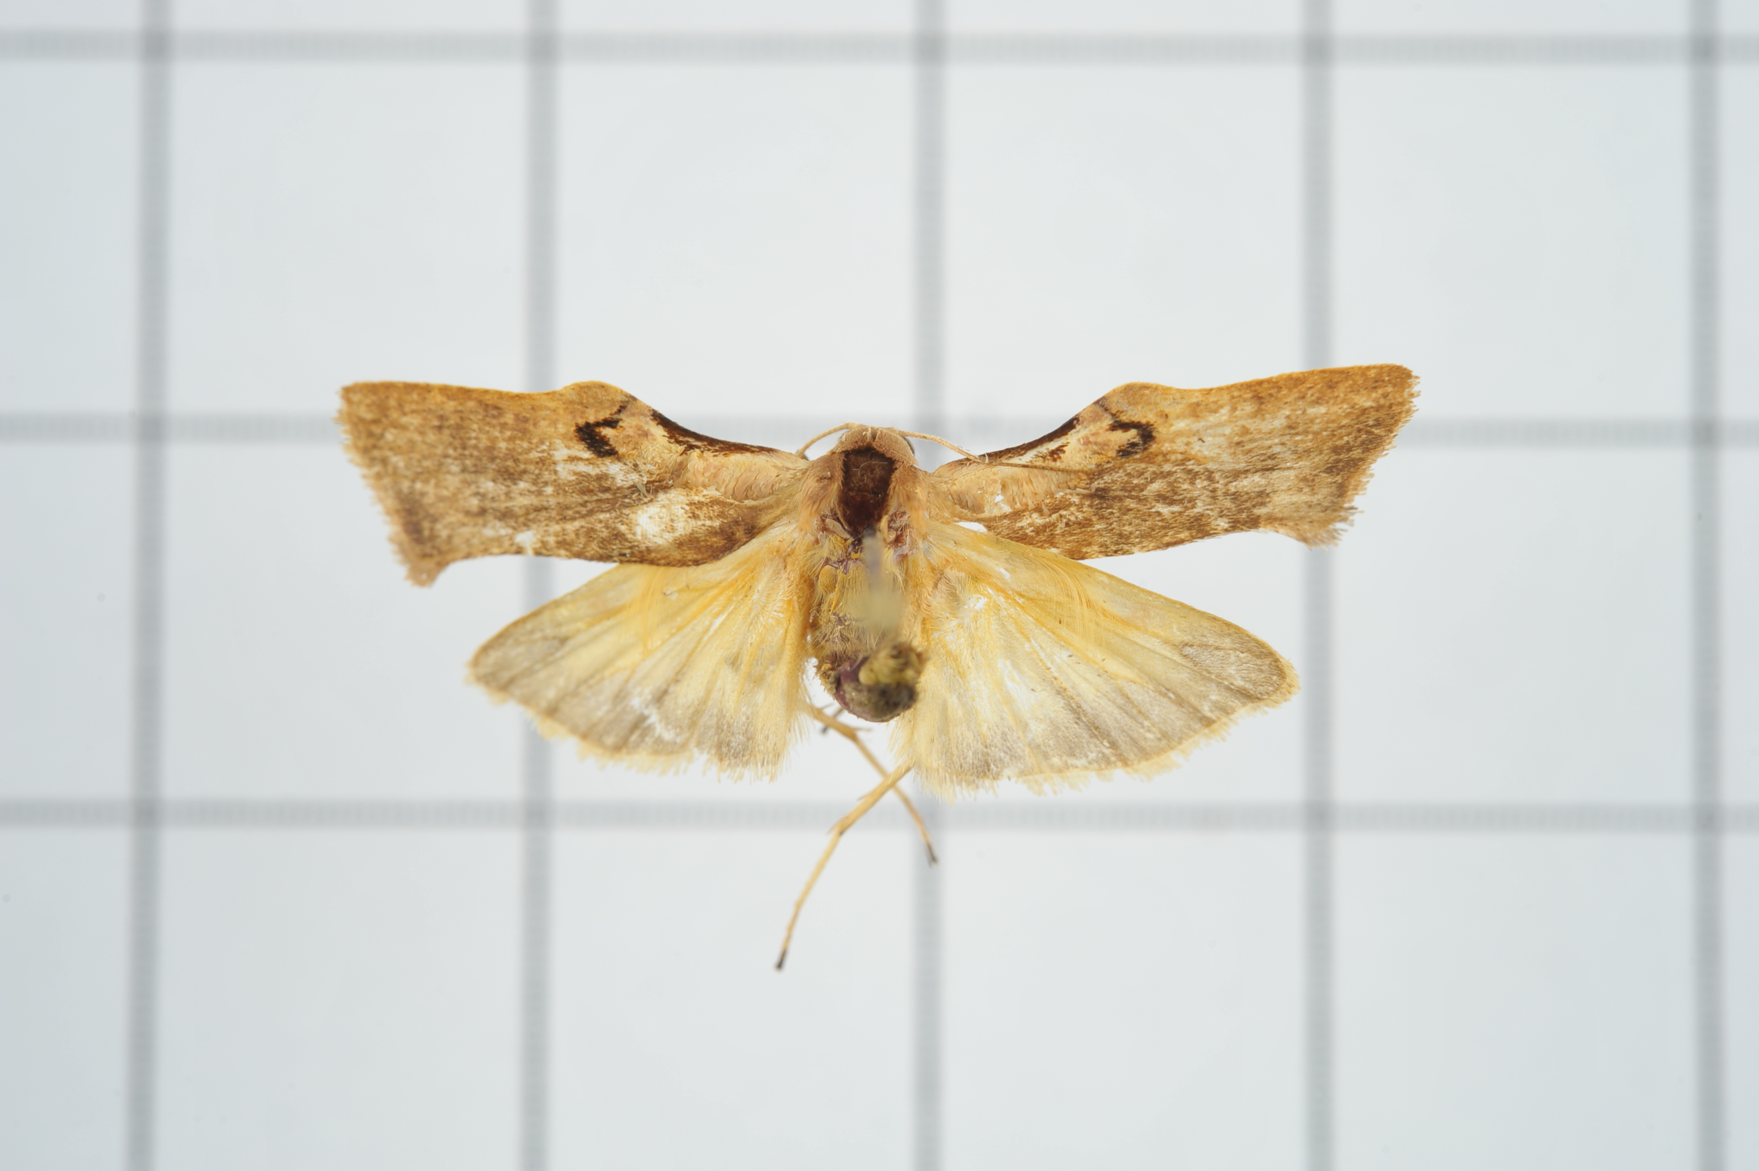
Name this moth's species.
Teulisna tumida
